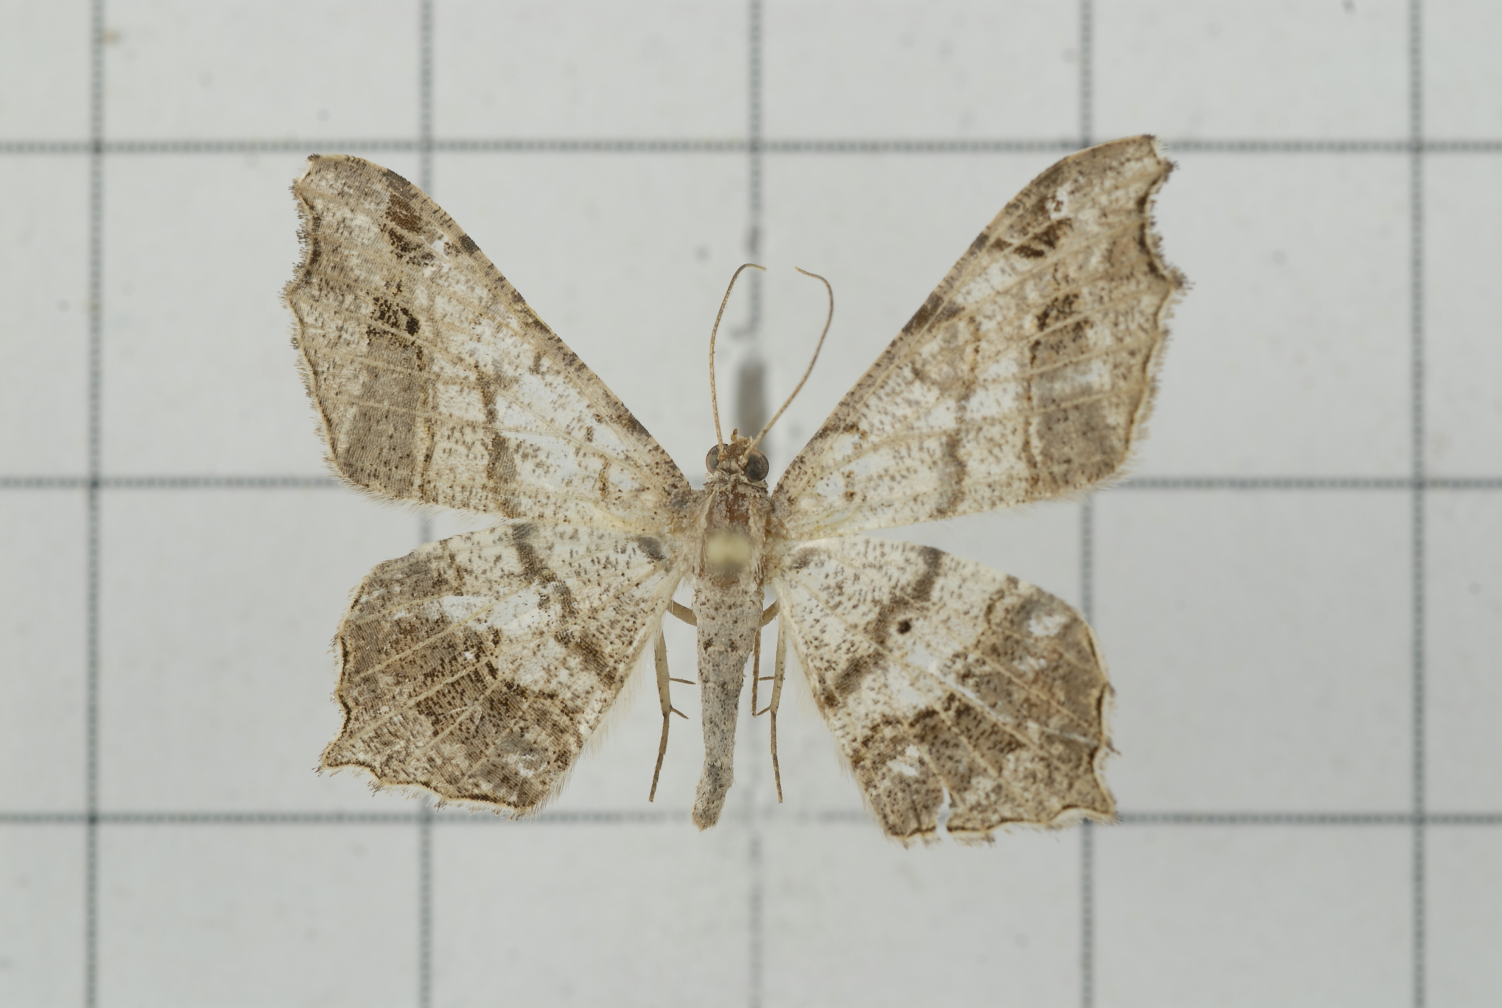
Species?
Chiasmia emersaria
